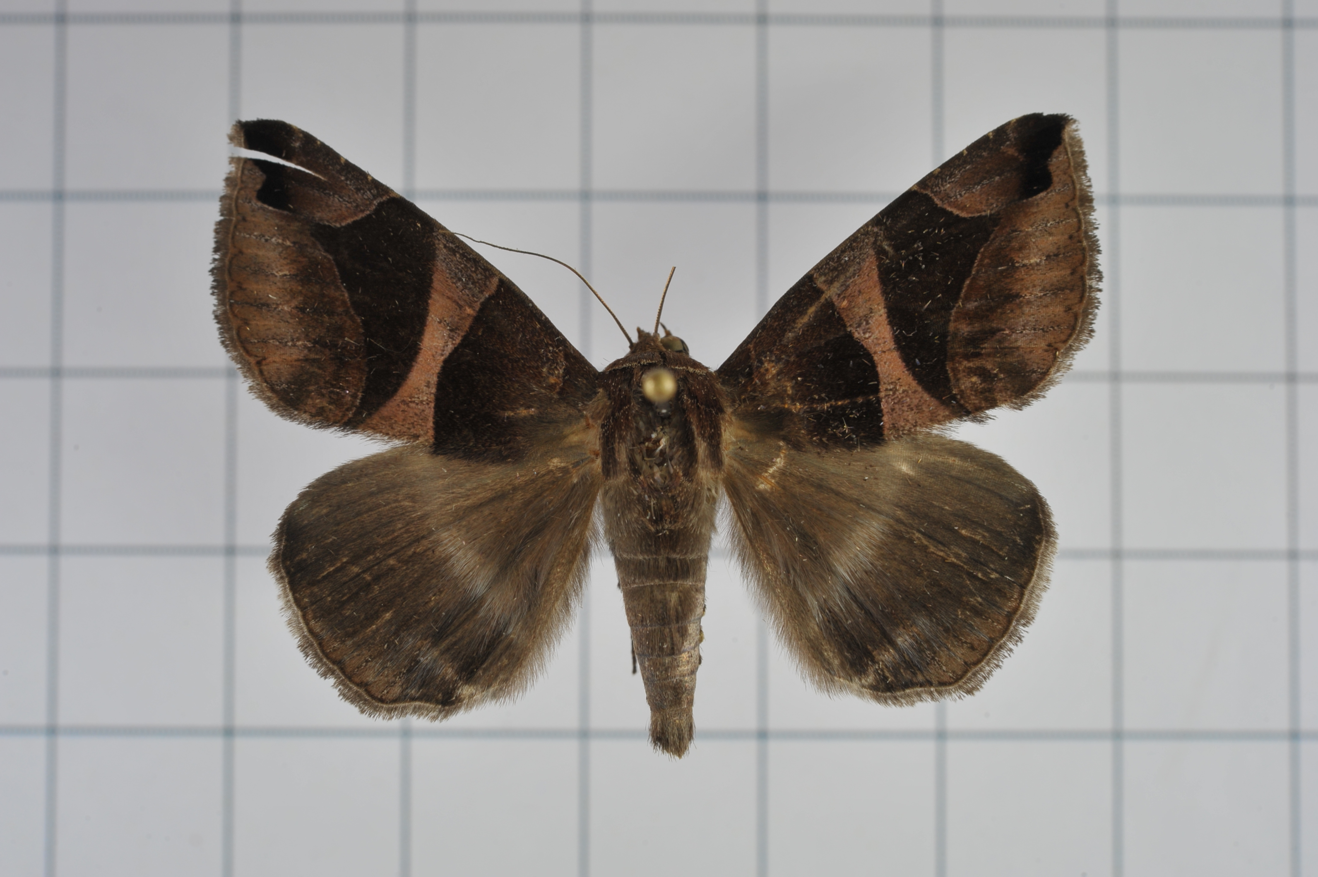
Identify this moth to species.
Bastilla arcuata
